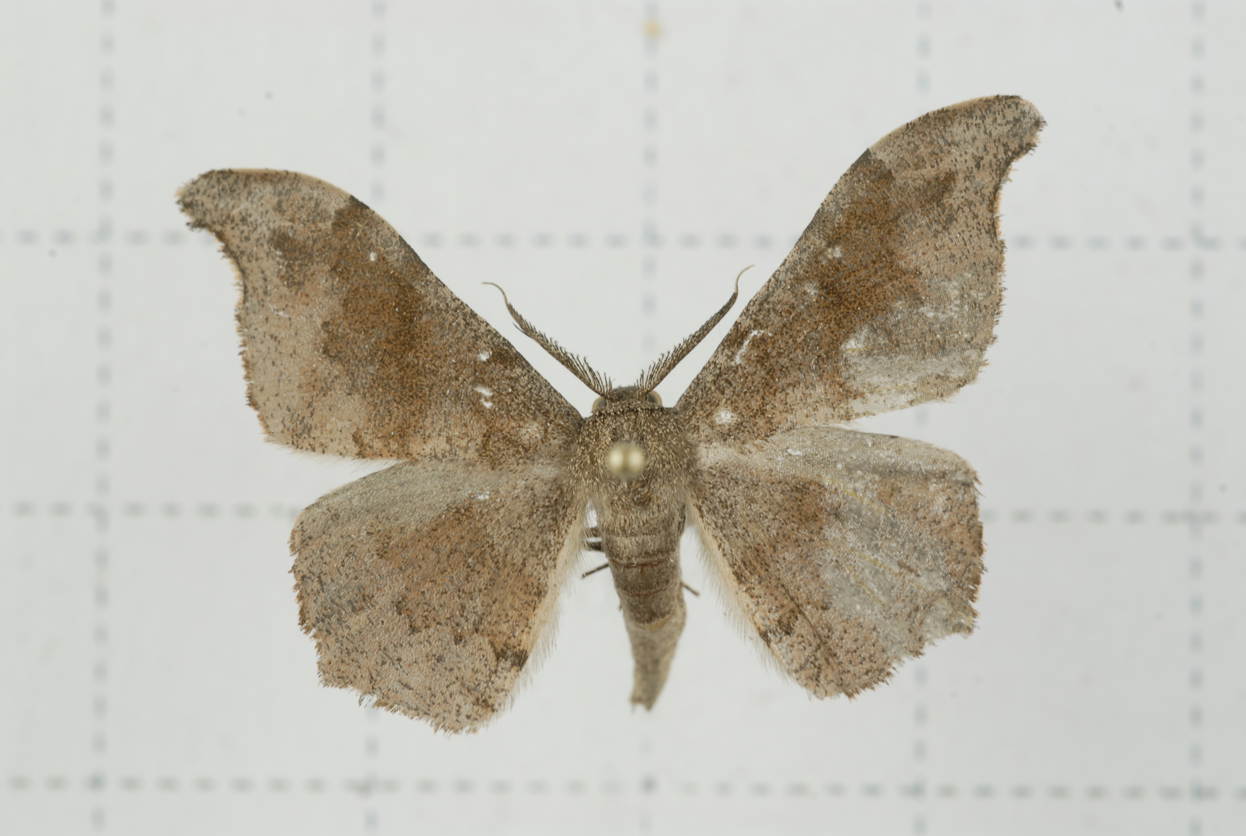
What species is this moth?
Hyposidra talaca talaca
